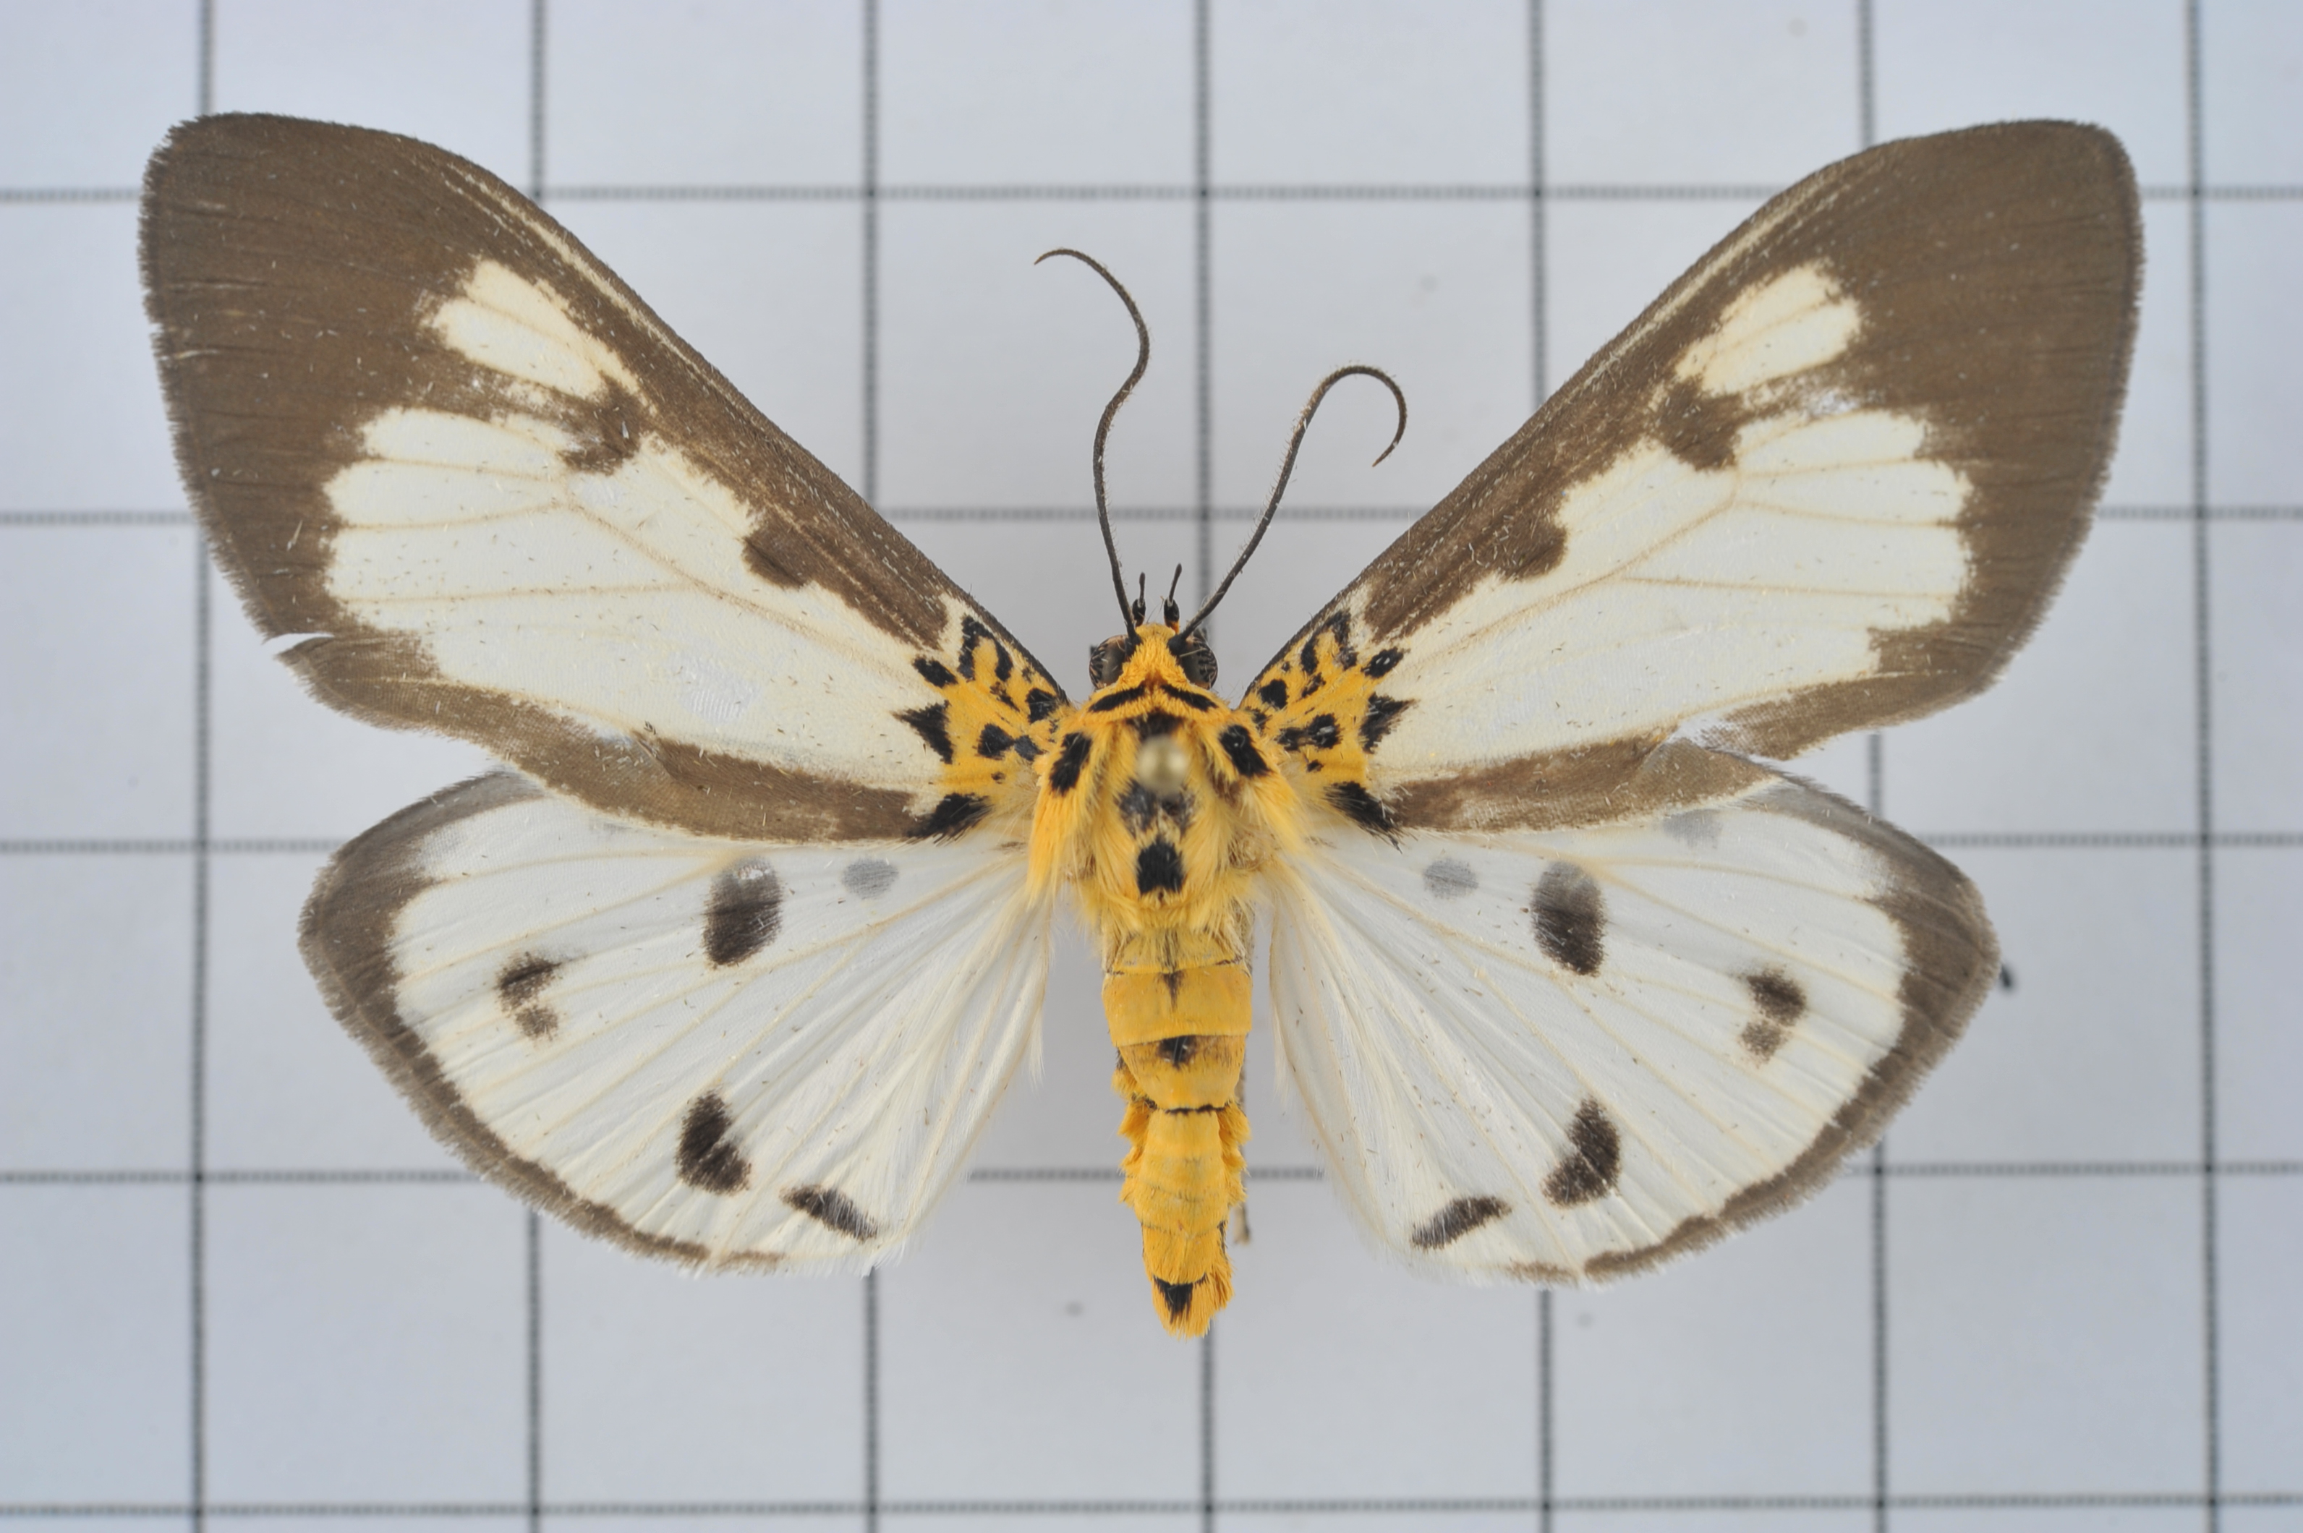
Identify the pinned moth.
Asota plana lacteata
